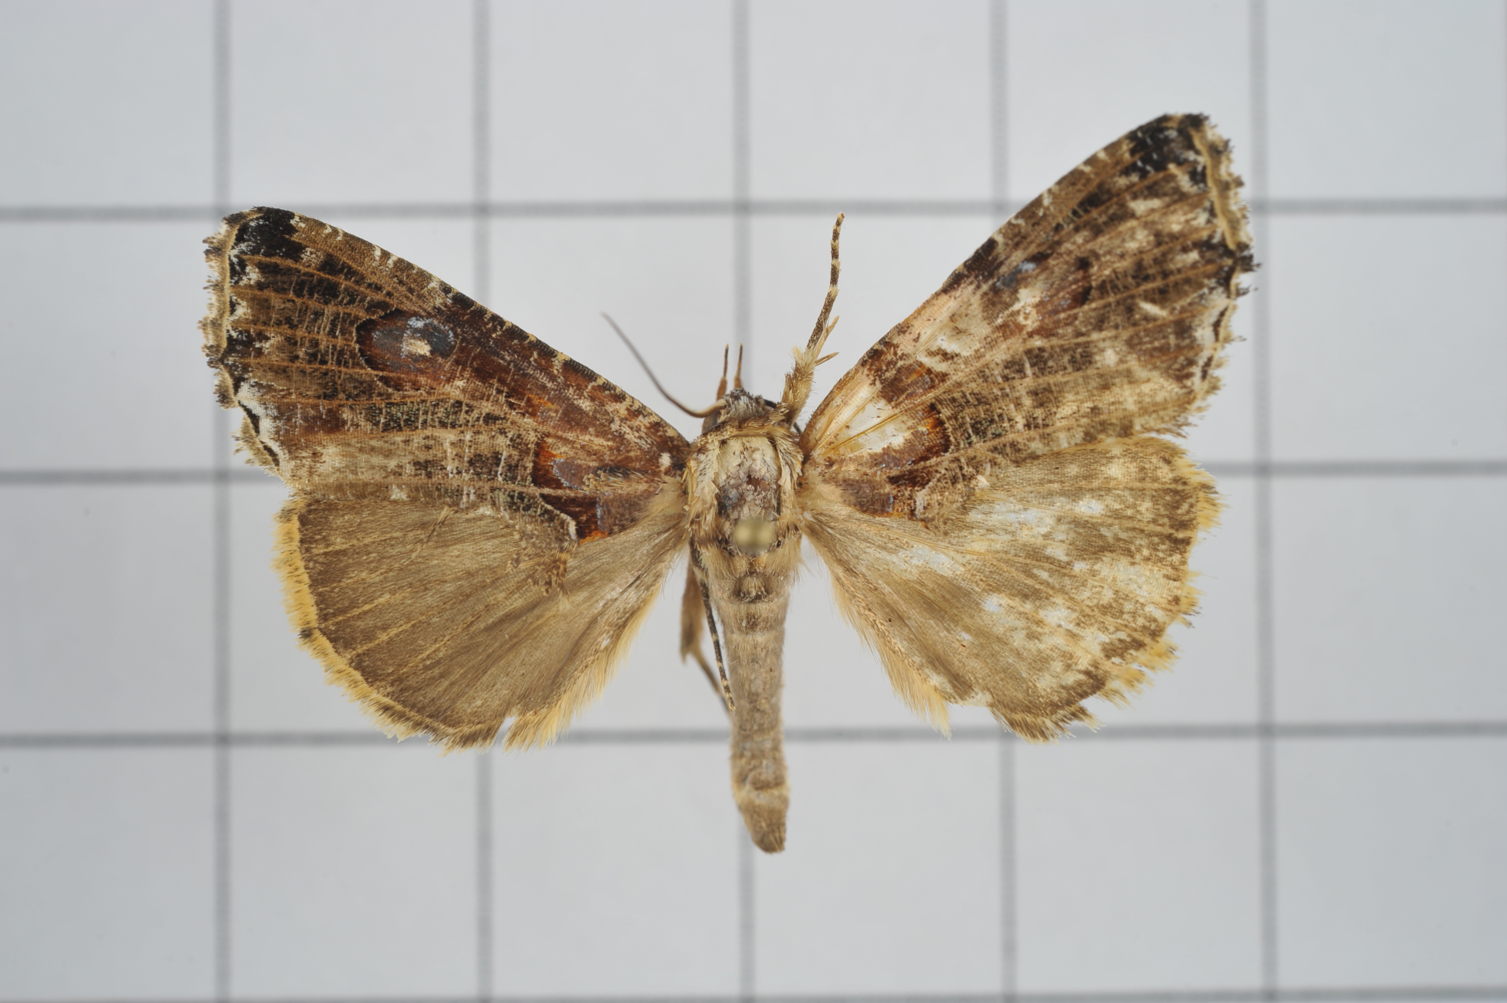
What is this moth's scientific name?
Pilipectus taiwanus
